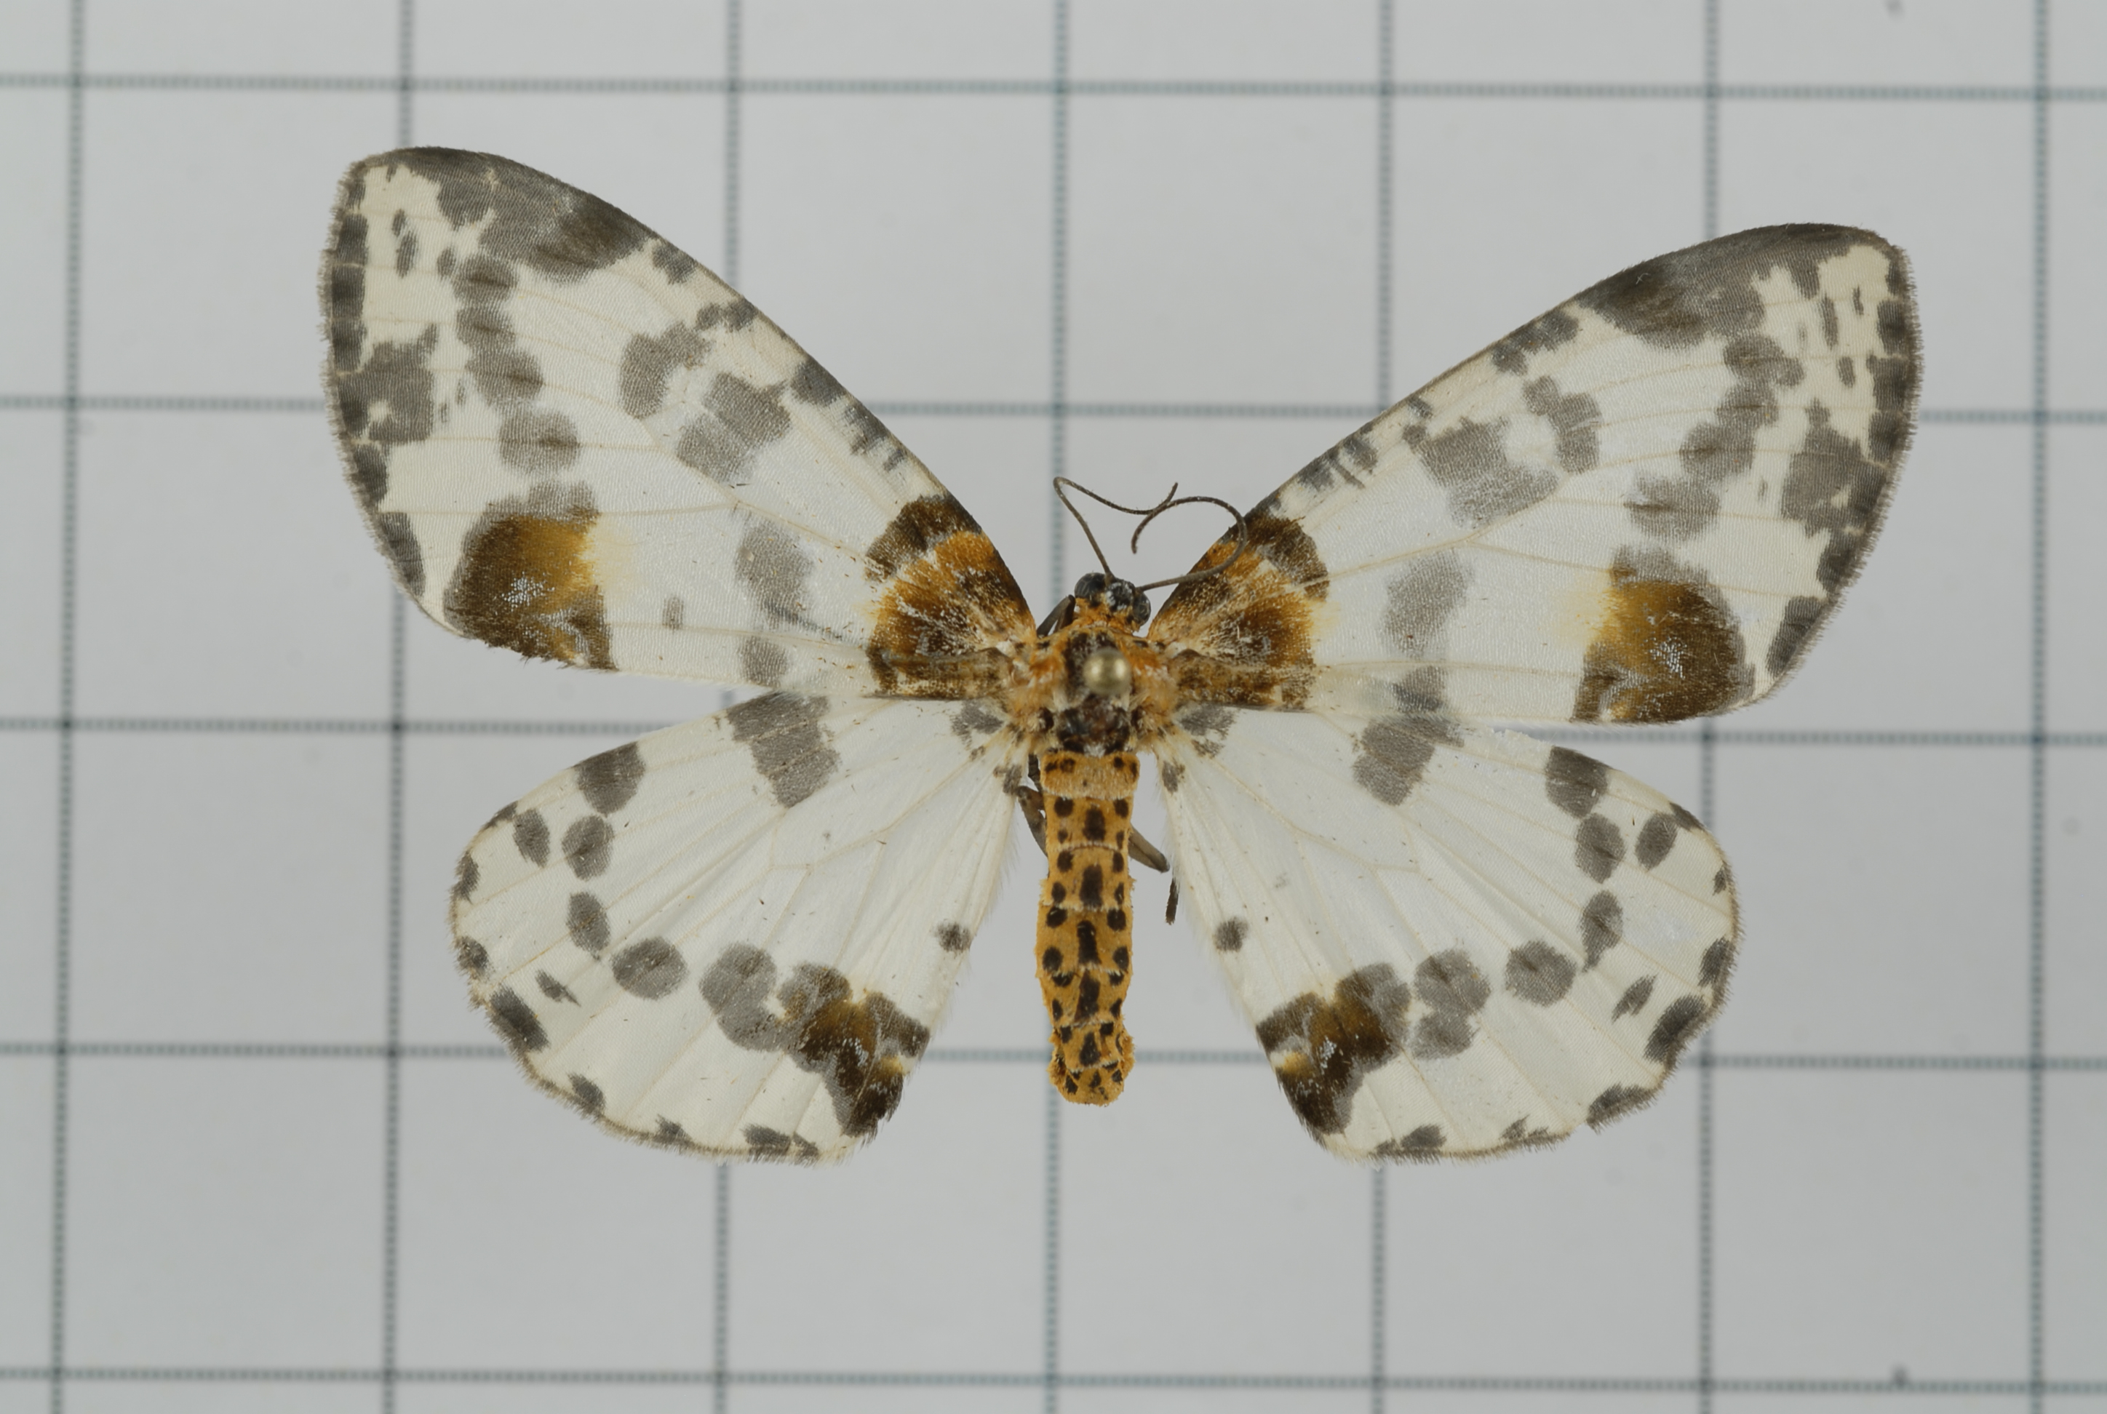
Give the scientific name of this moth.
Abraxas formosilluminata
